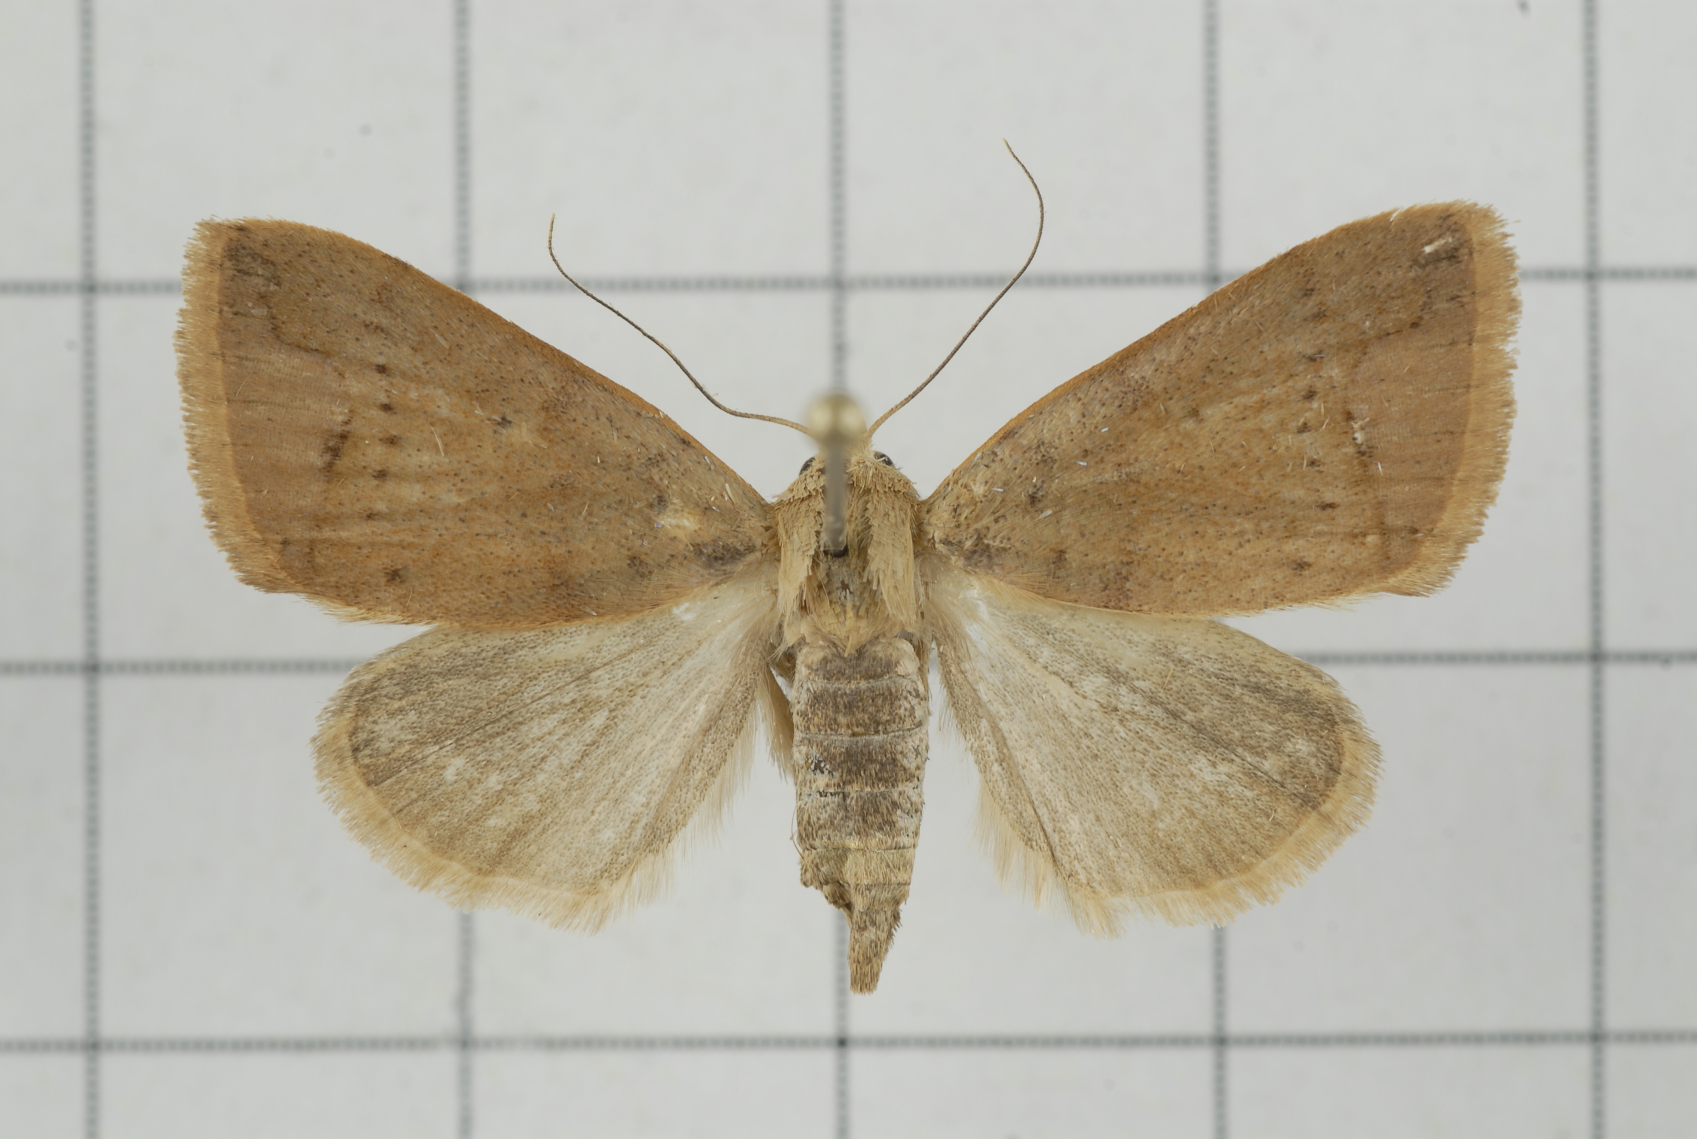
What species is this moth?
Bocula diffisa
